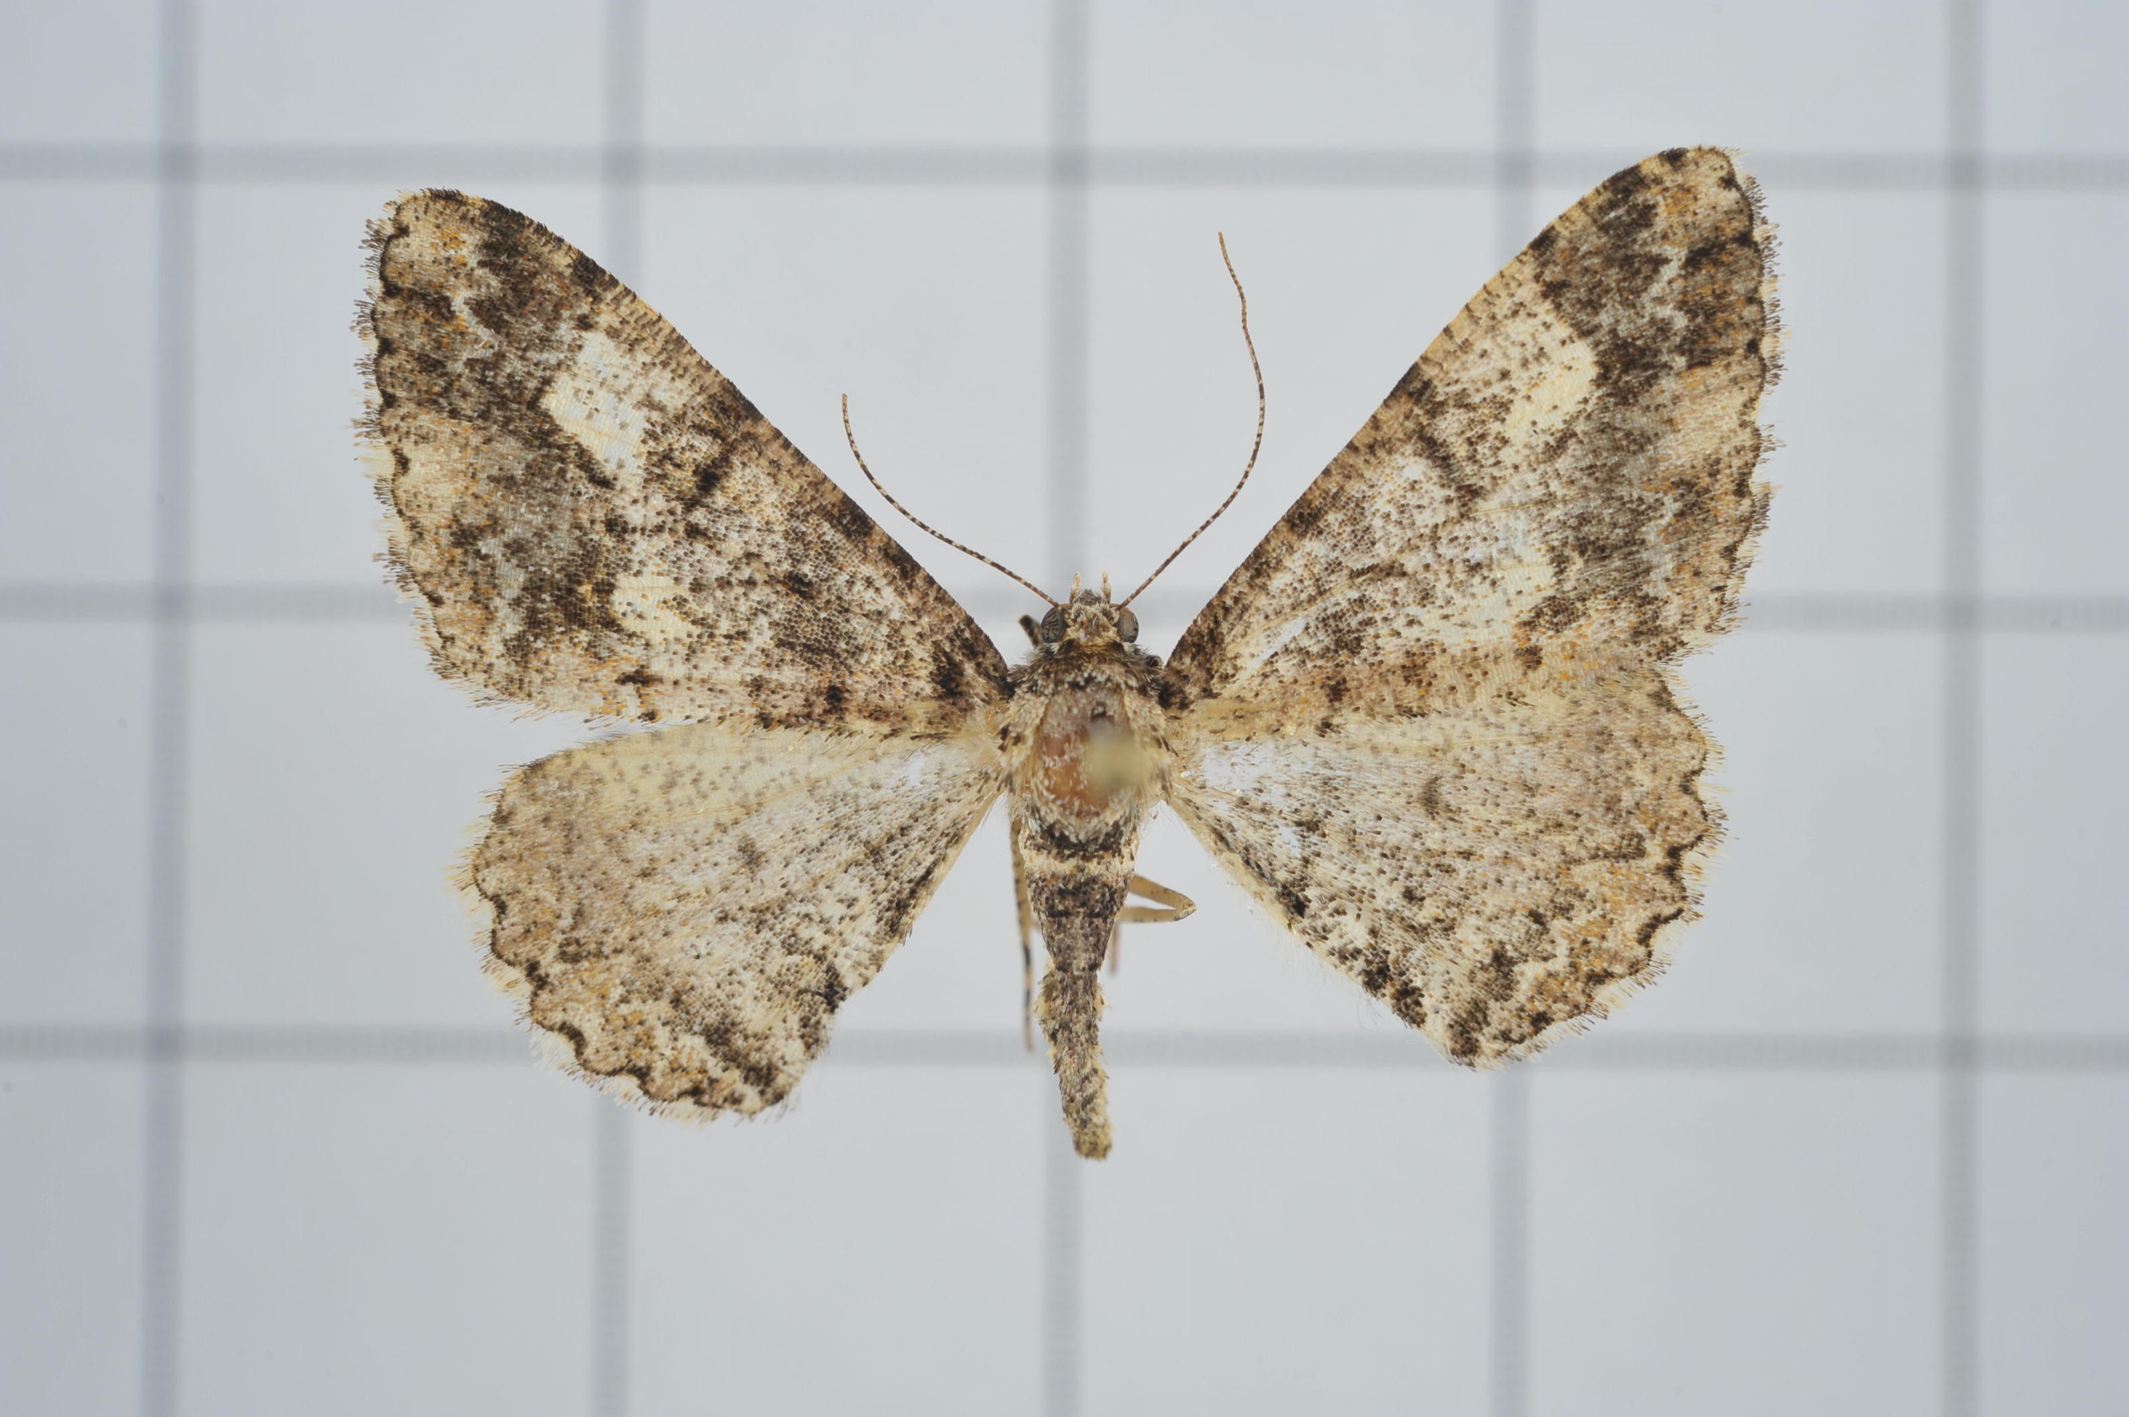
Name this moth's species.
Alcis taiwanovariegata
